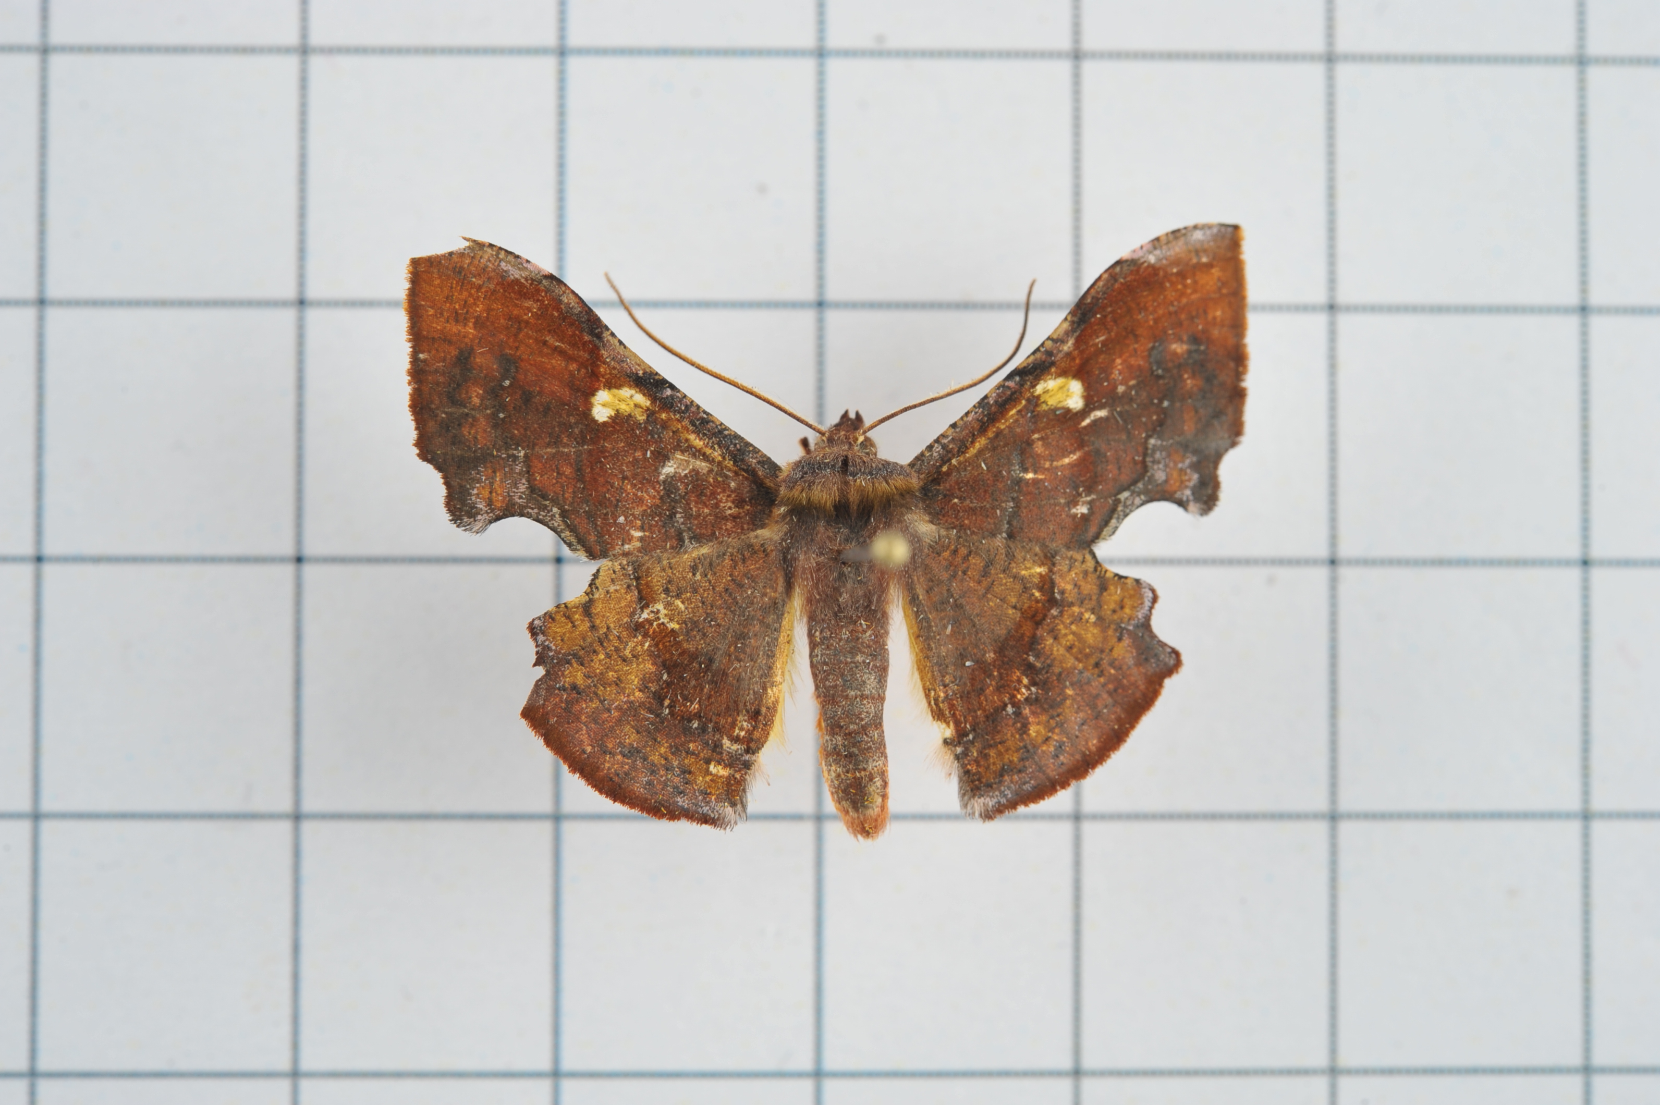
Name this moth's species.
Fascellina chromataria
